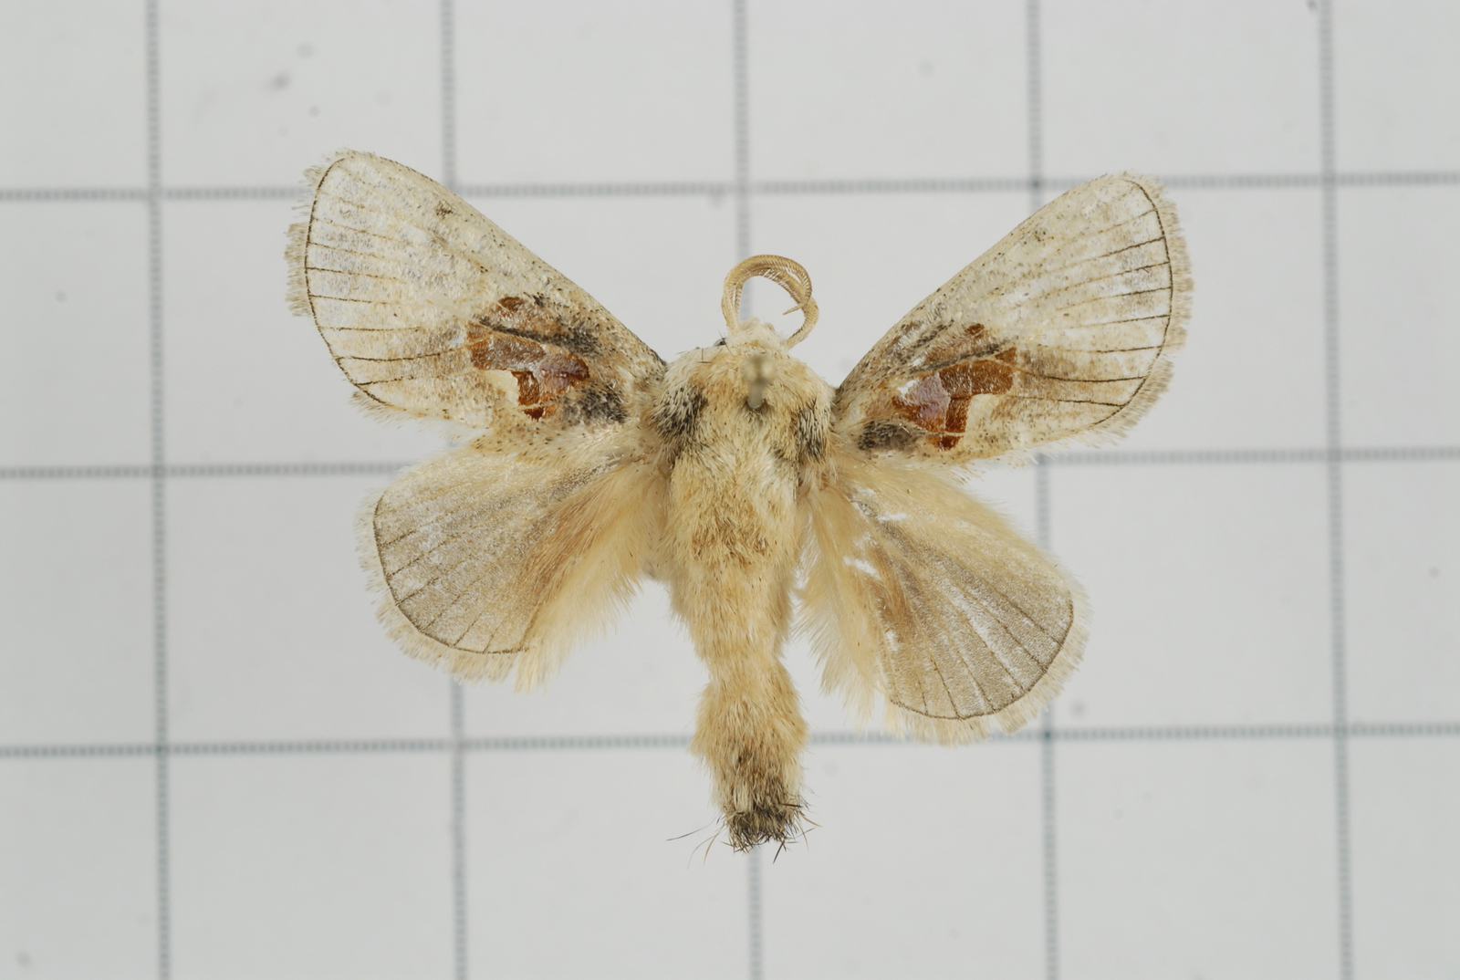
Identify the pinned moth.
Chalcoscelides castaneipars
